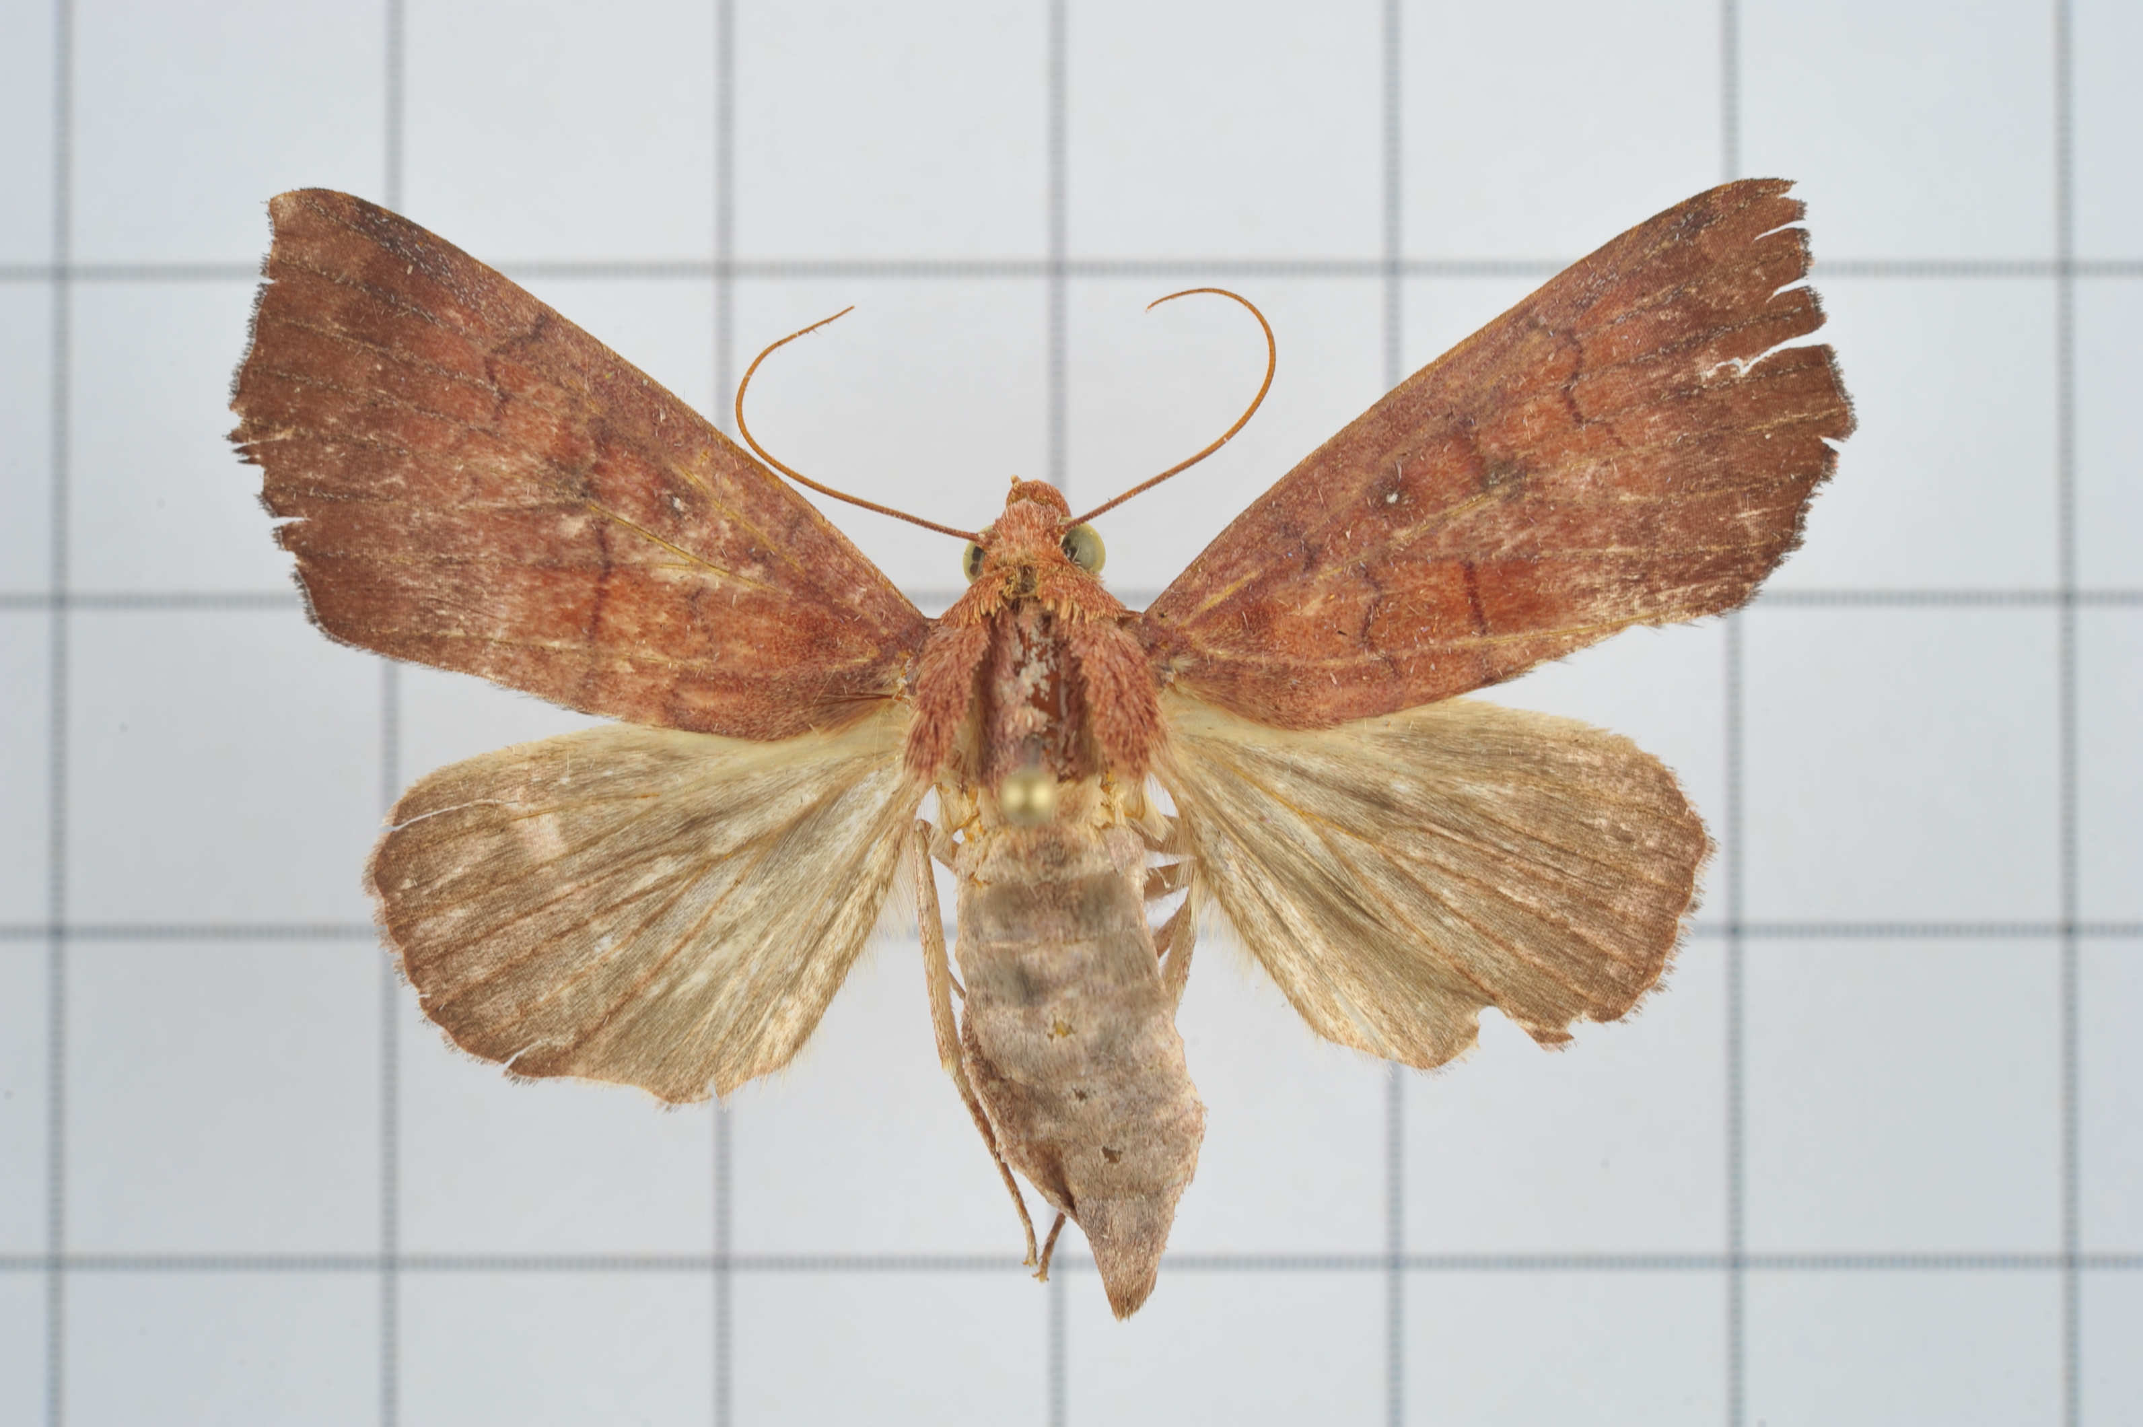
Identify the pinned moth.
Rusicada privata
